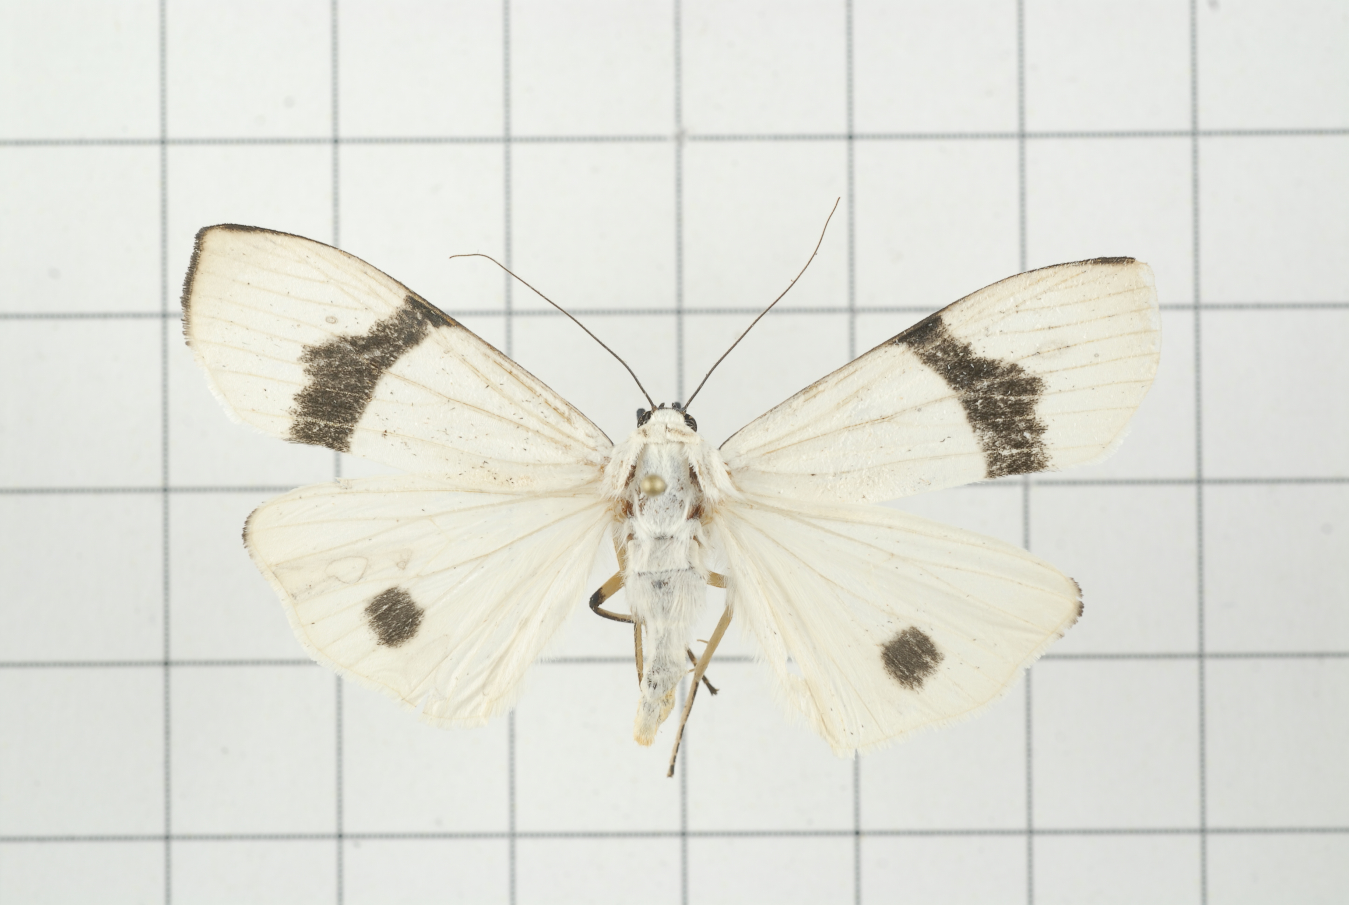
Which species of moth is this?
Vamuna alboluteora
